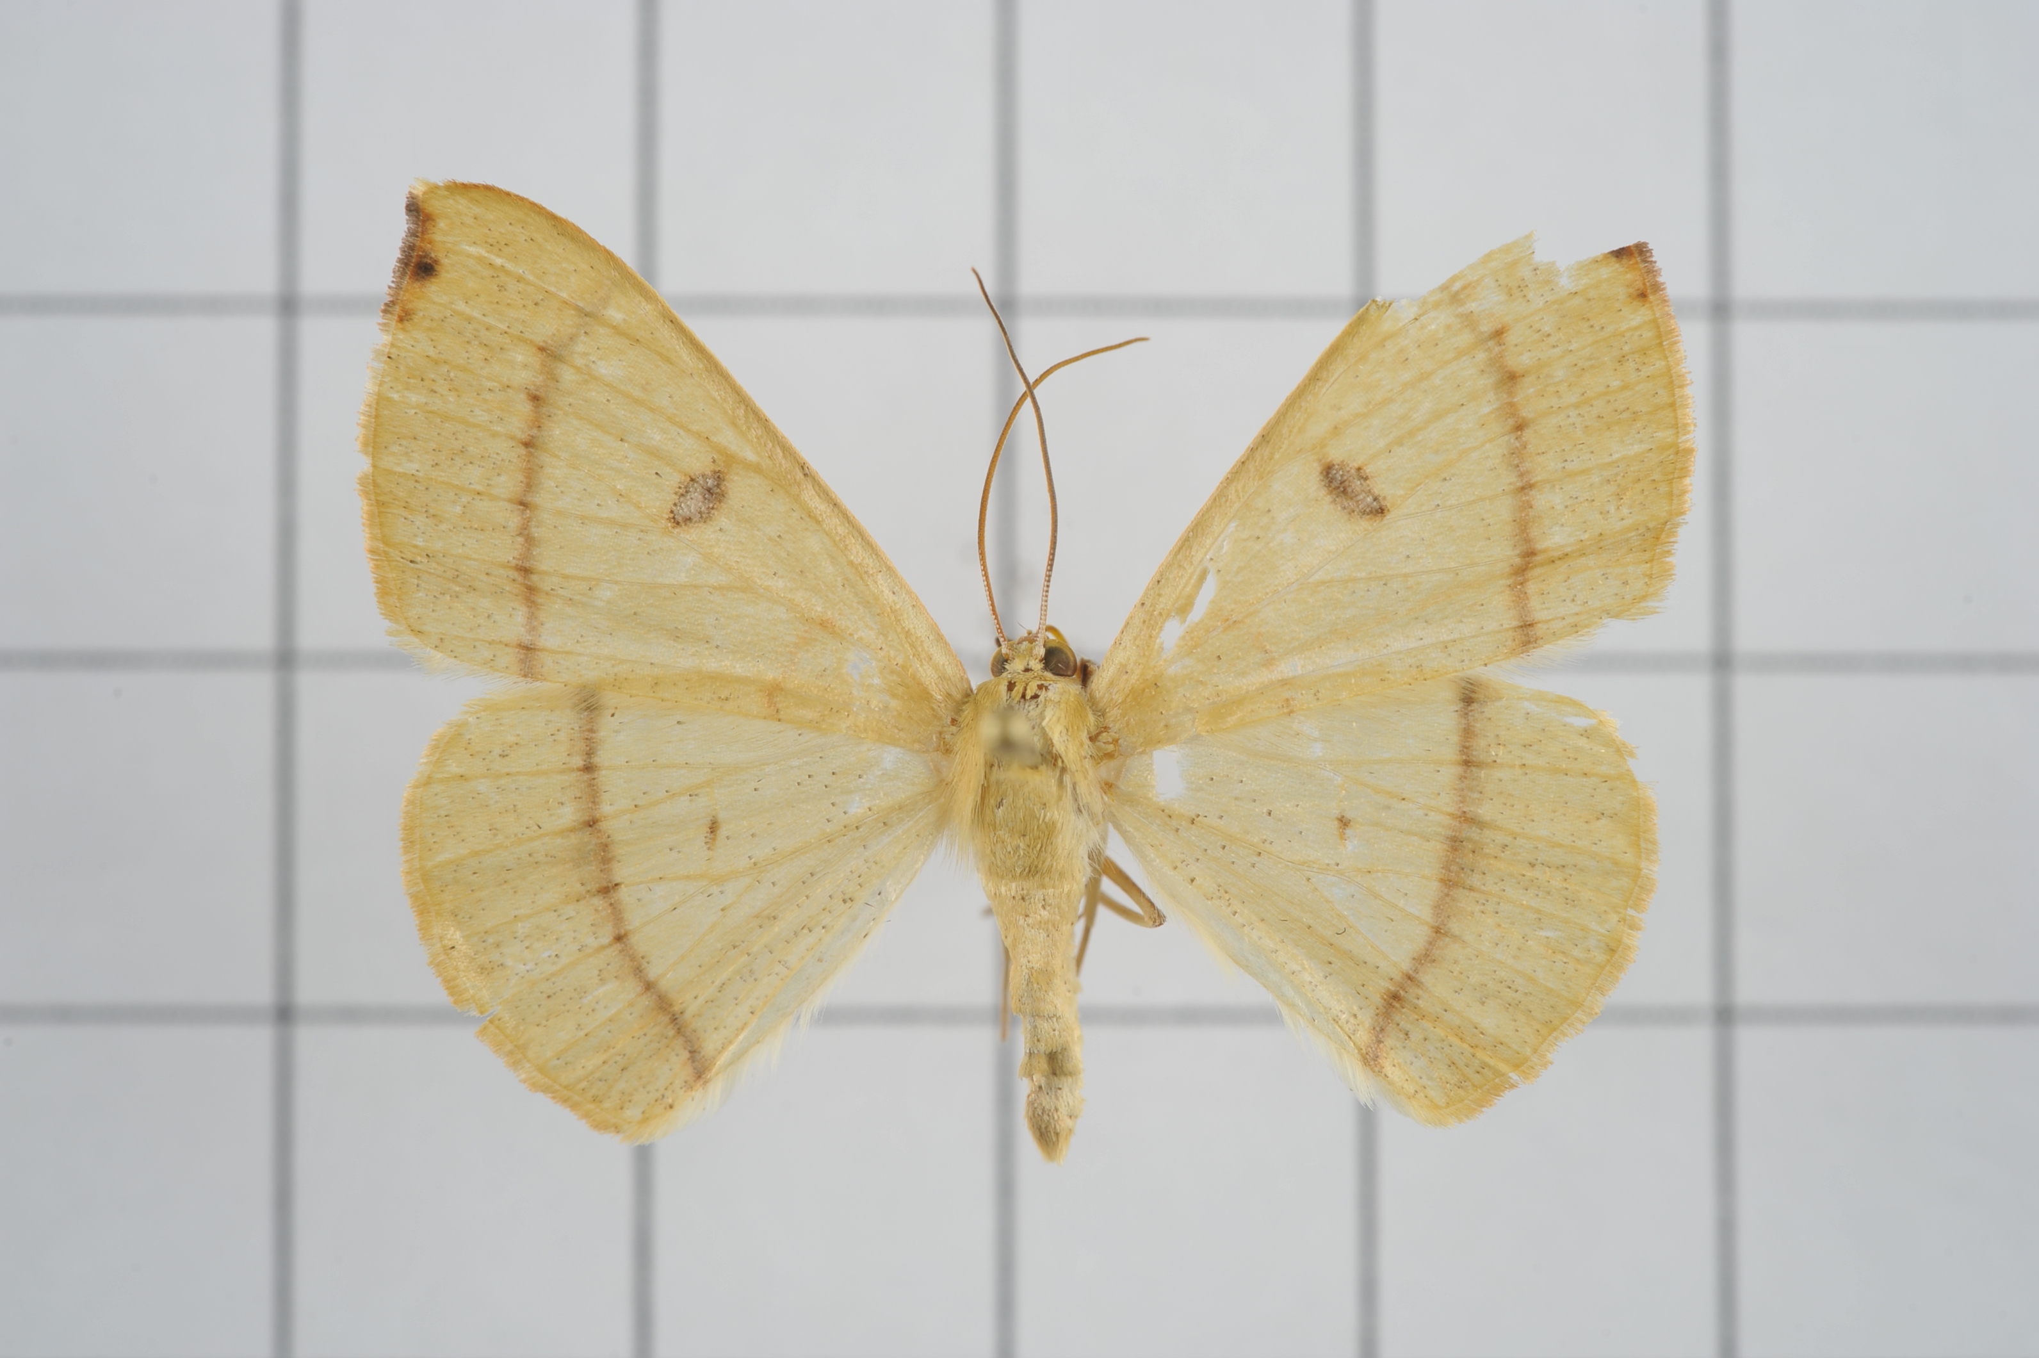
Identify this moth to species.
Eilicrinia flava
